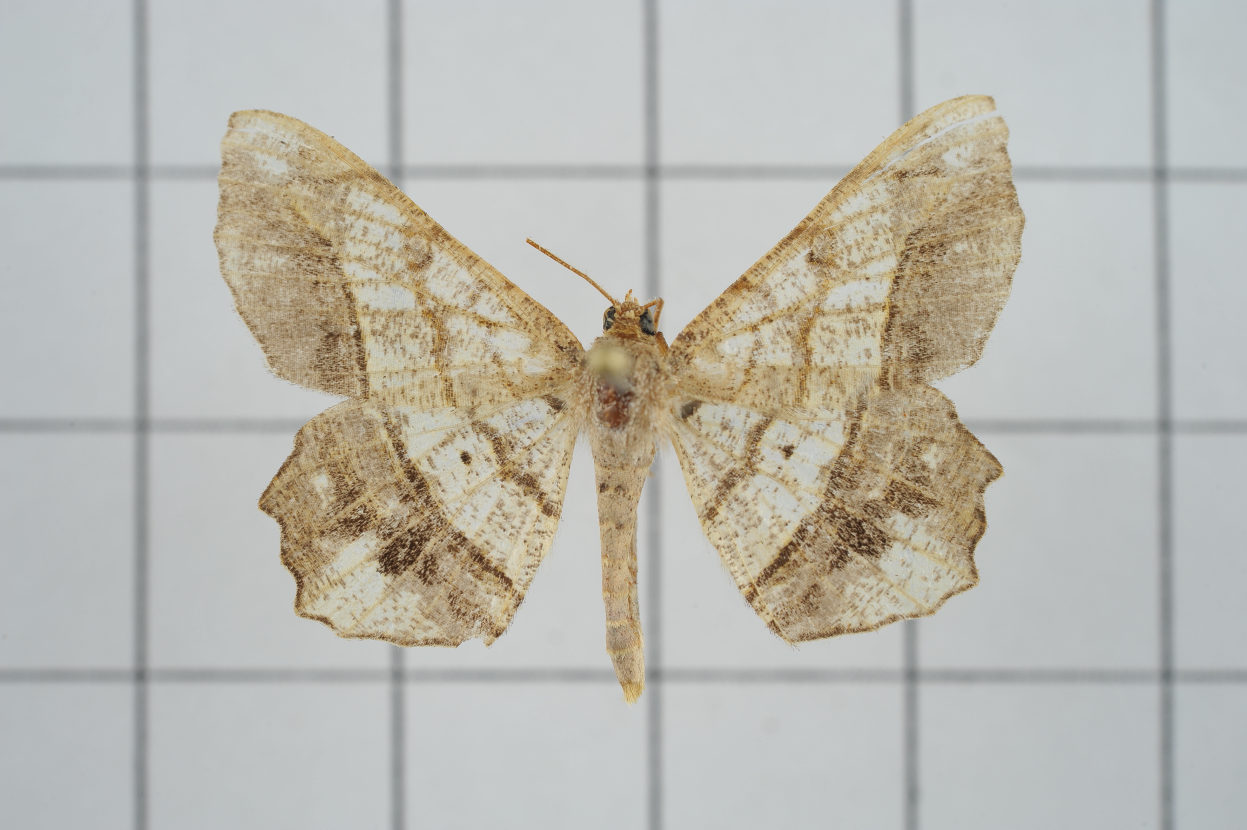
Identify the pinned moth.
Chiasmia intermediaria
